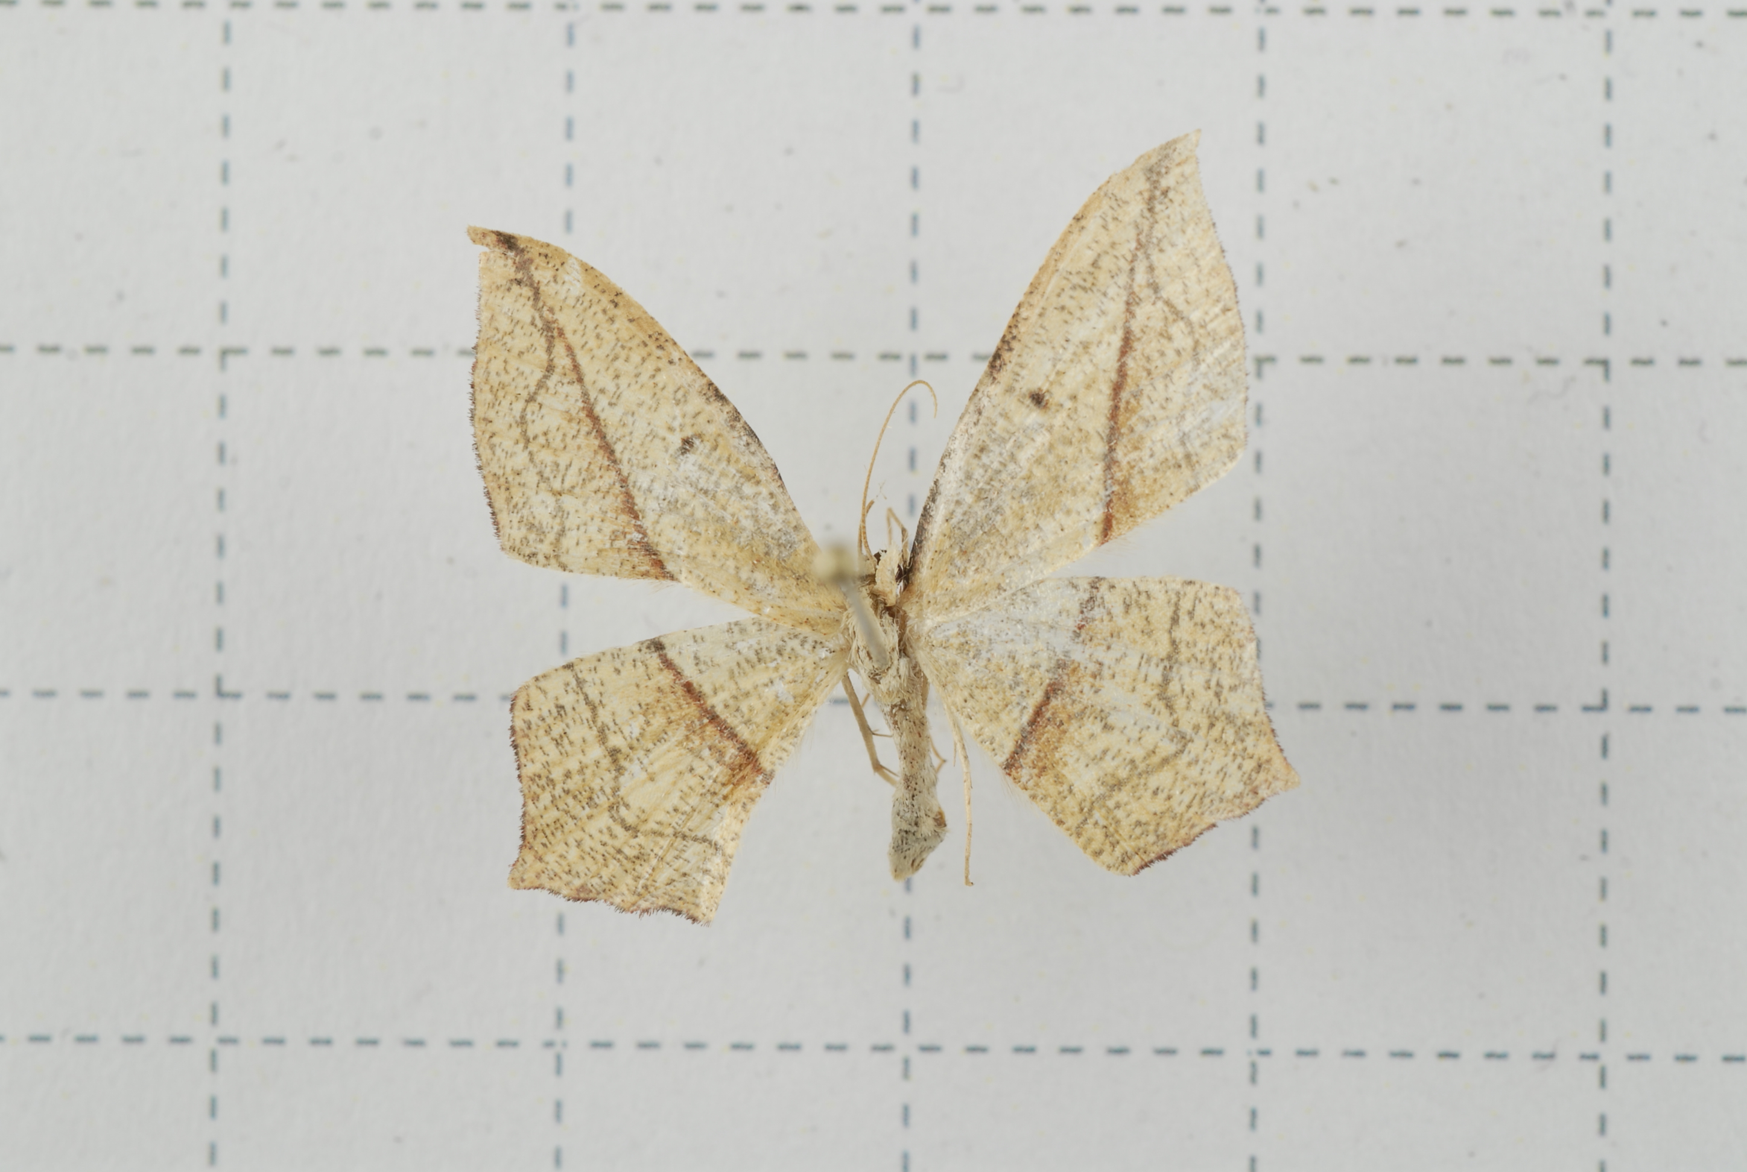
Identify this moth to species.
Timandra convectaria
